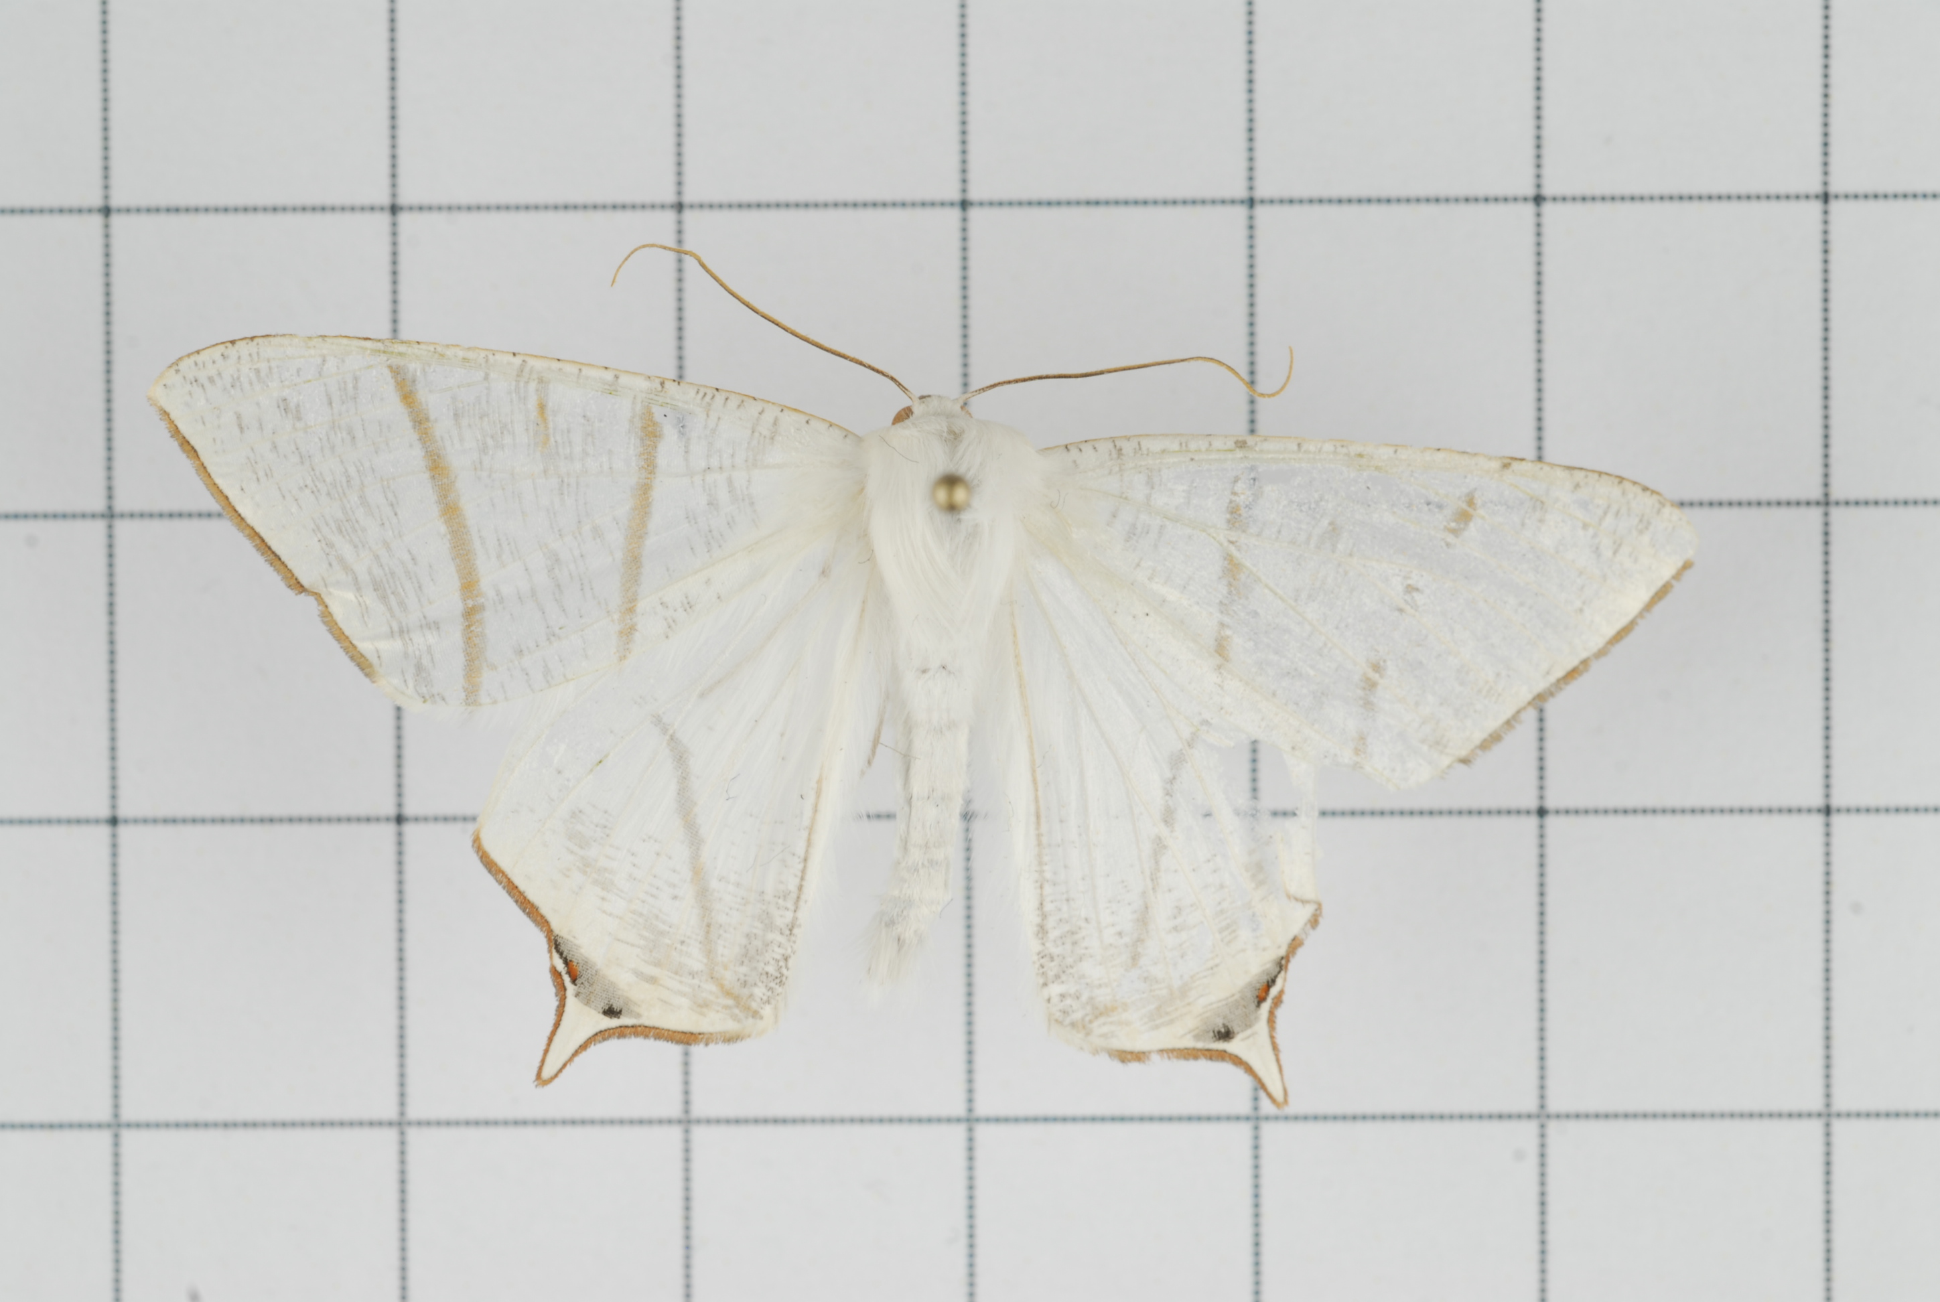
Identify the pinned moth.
Ourapteryx changi
